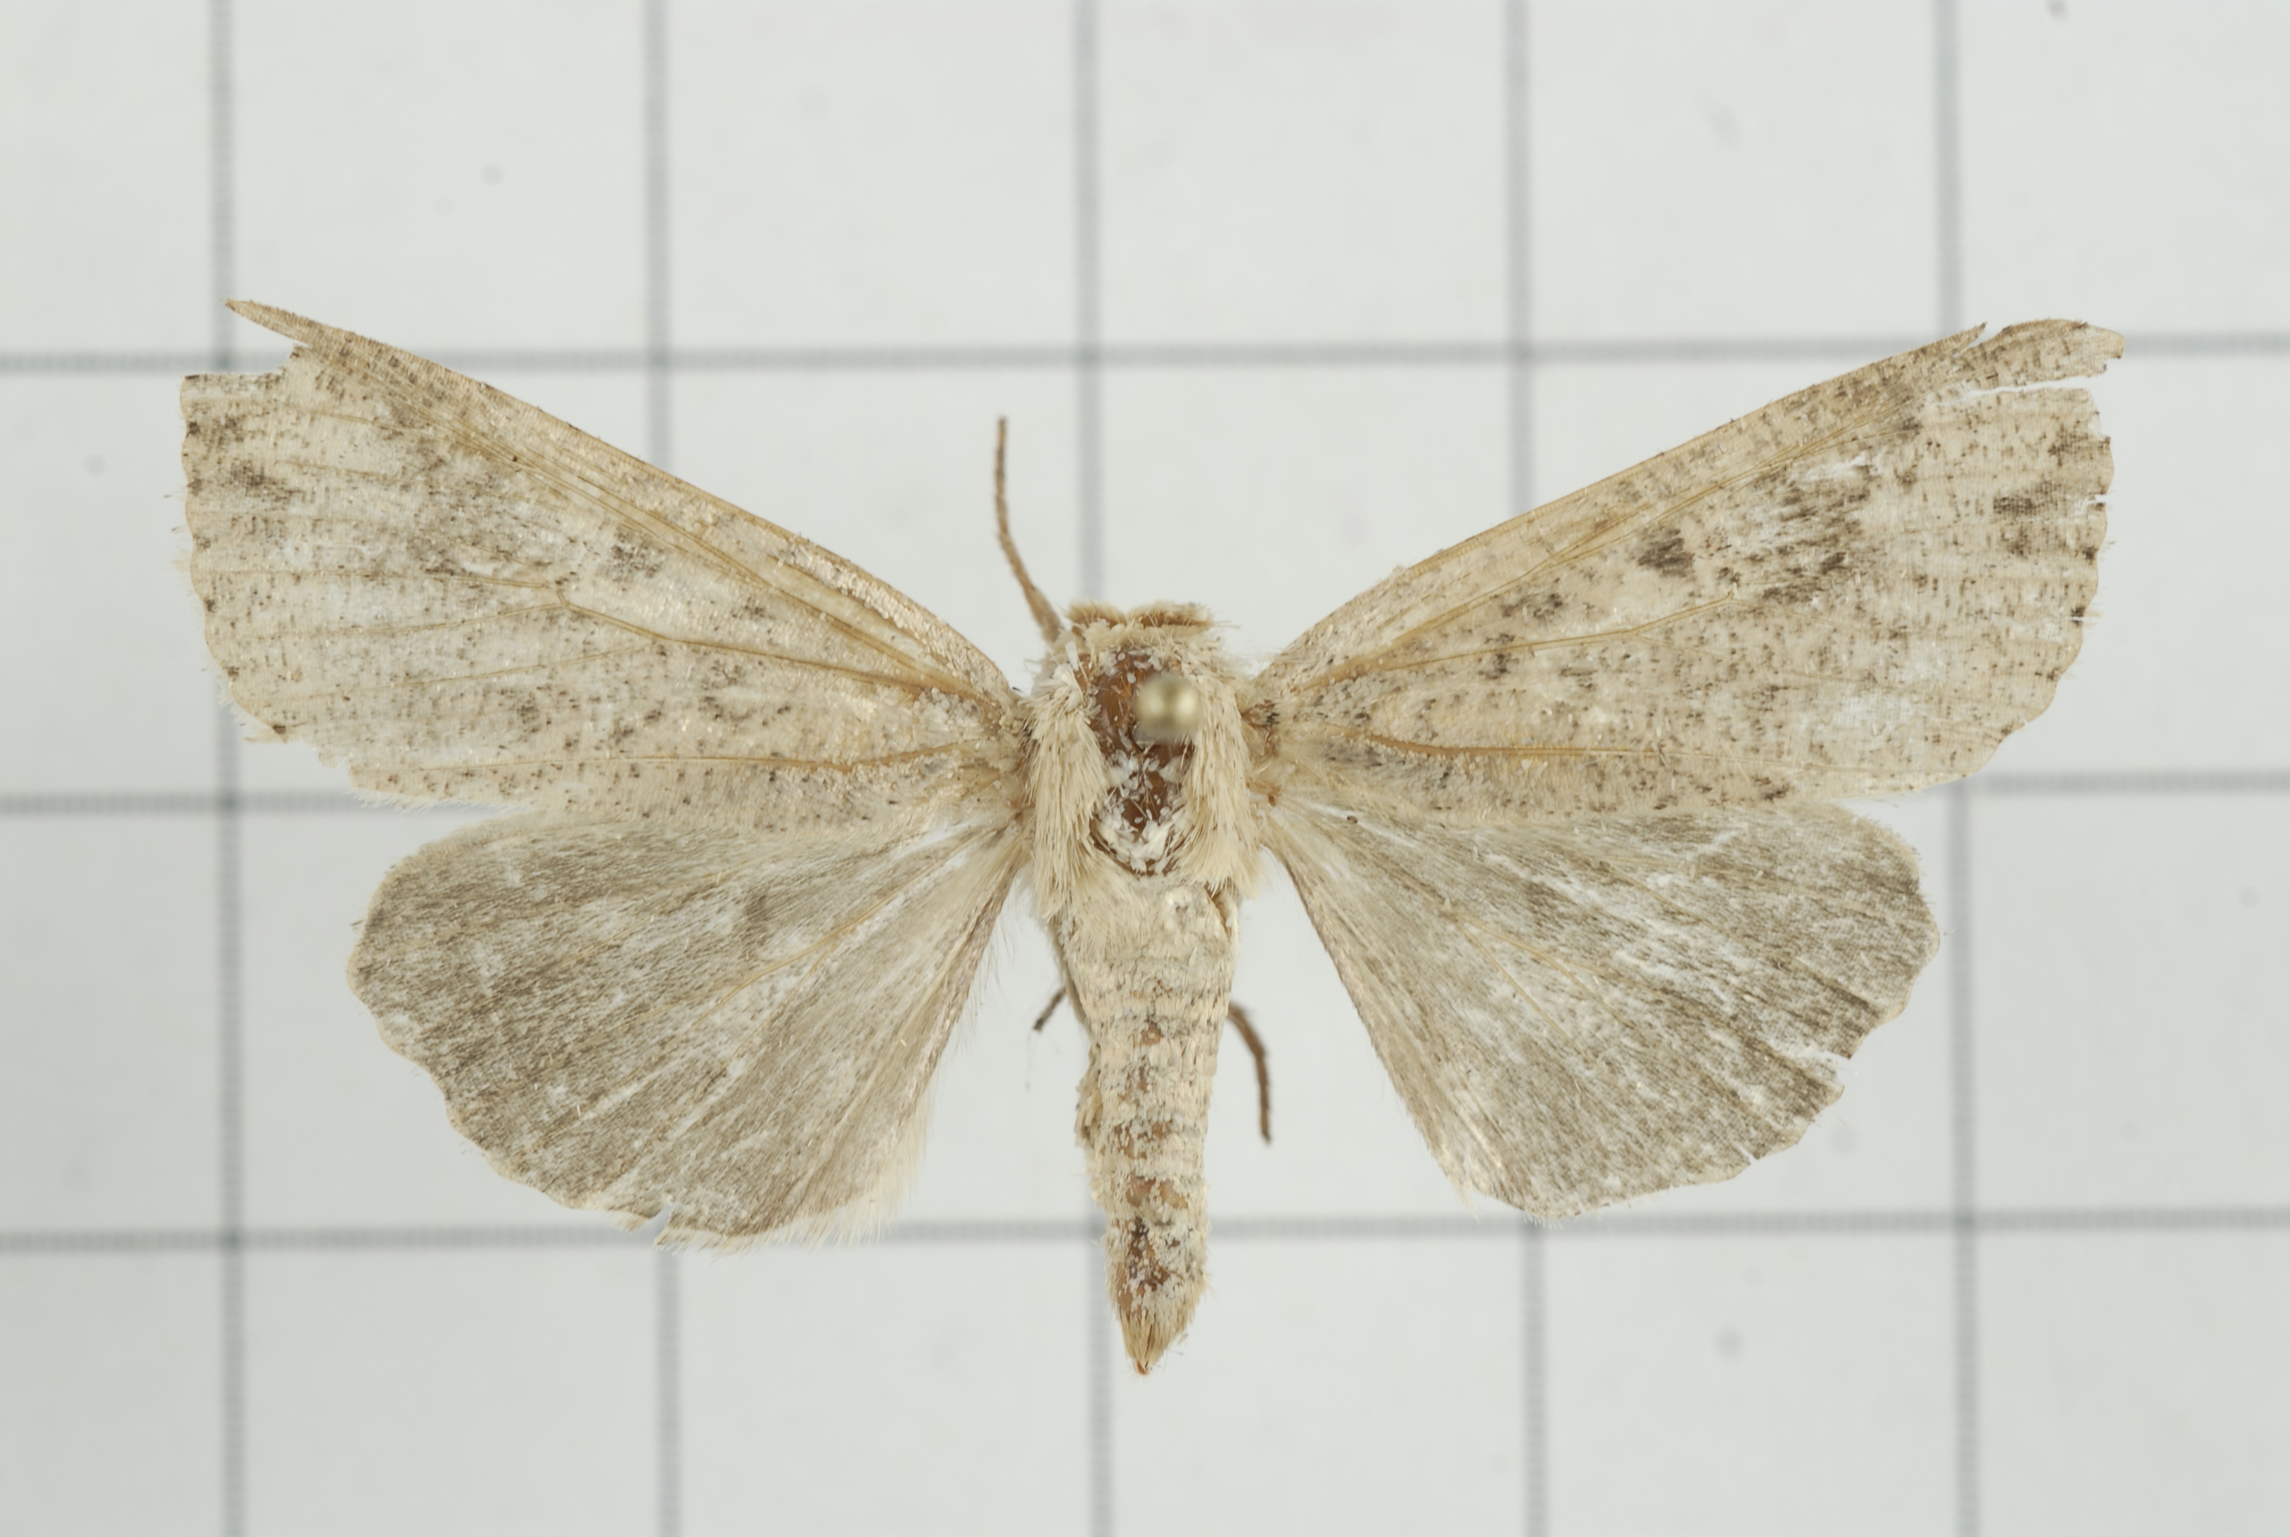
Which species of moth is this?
Mythimna subplacida
